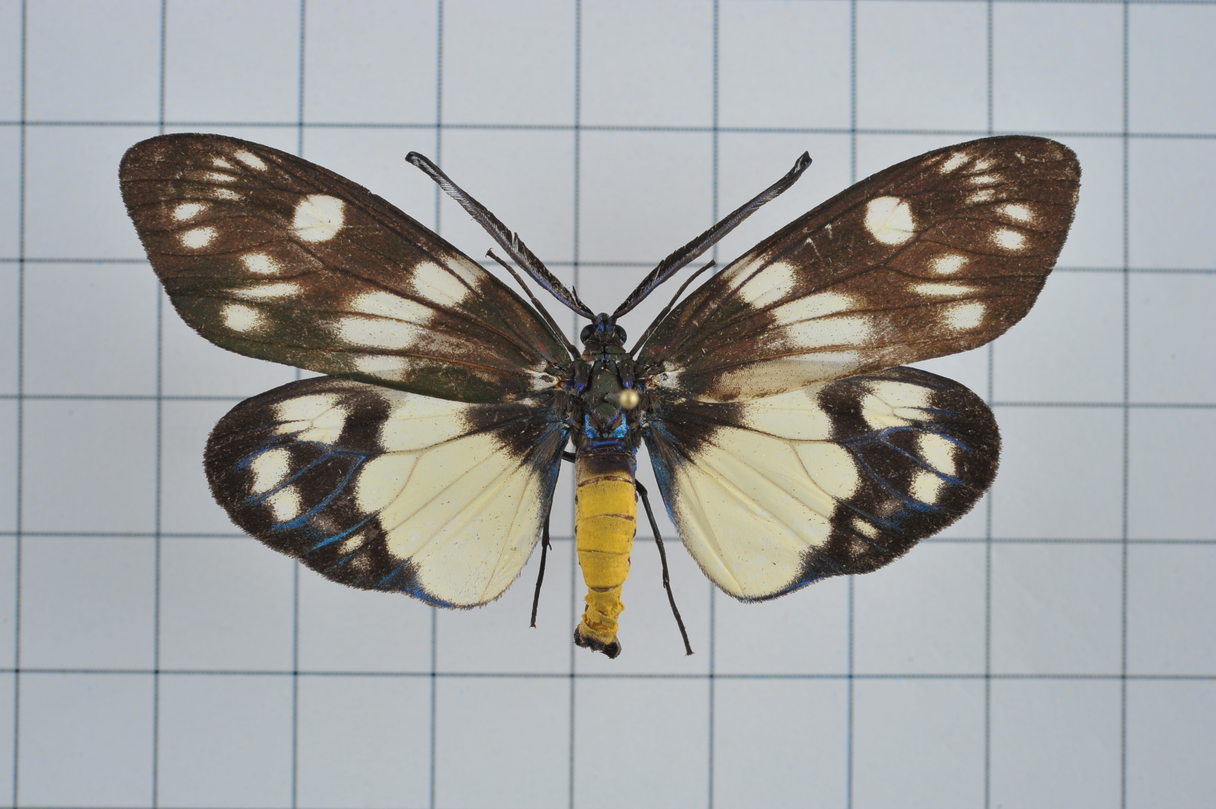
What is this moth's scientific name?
Eterusia aedea formosana
